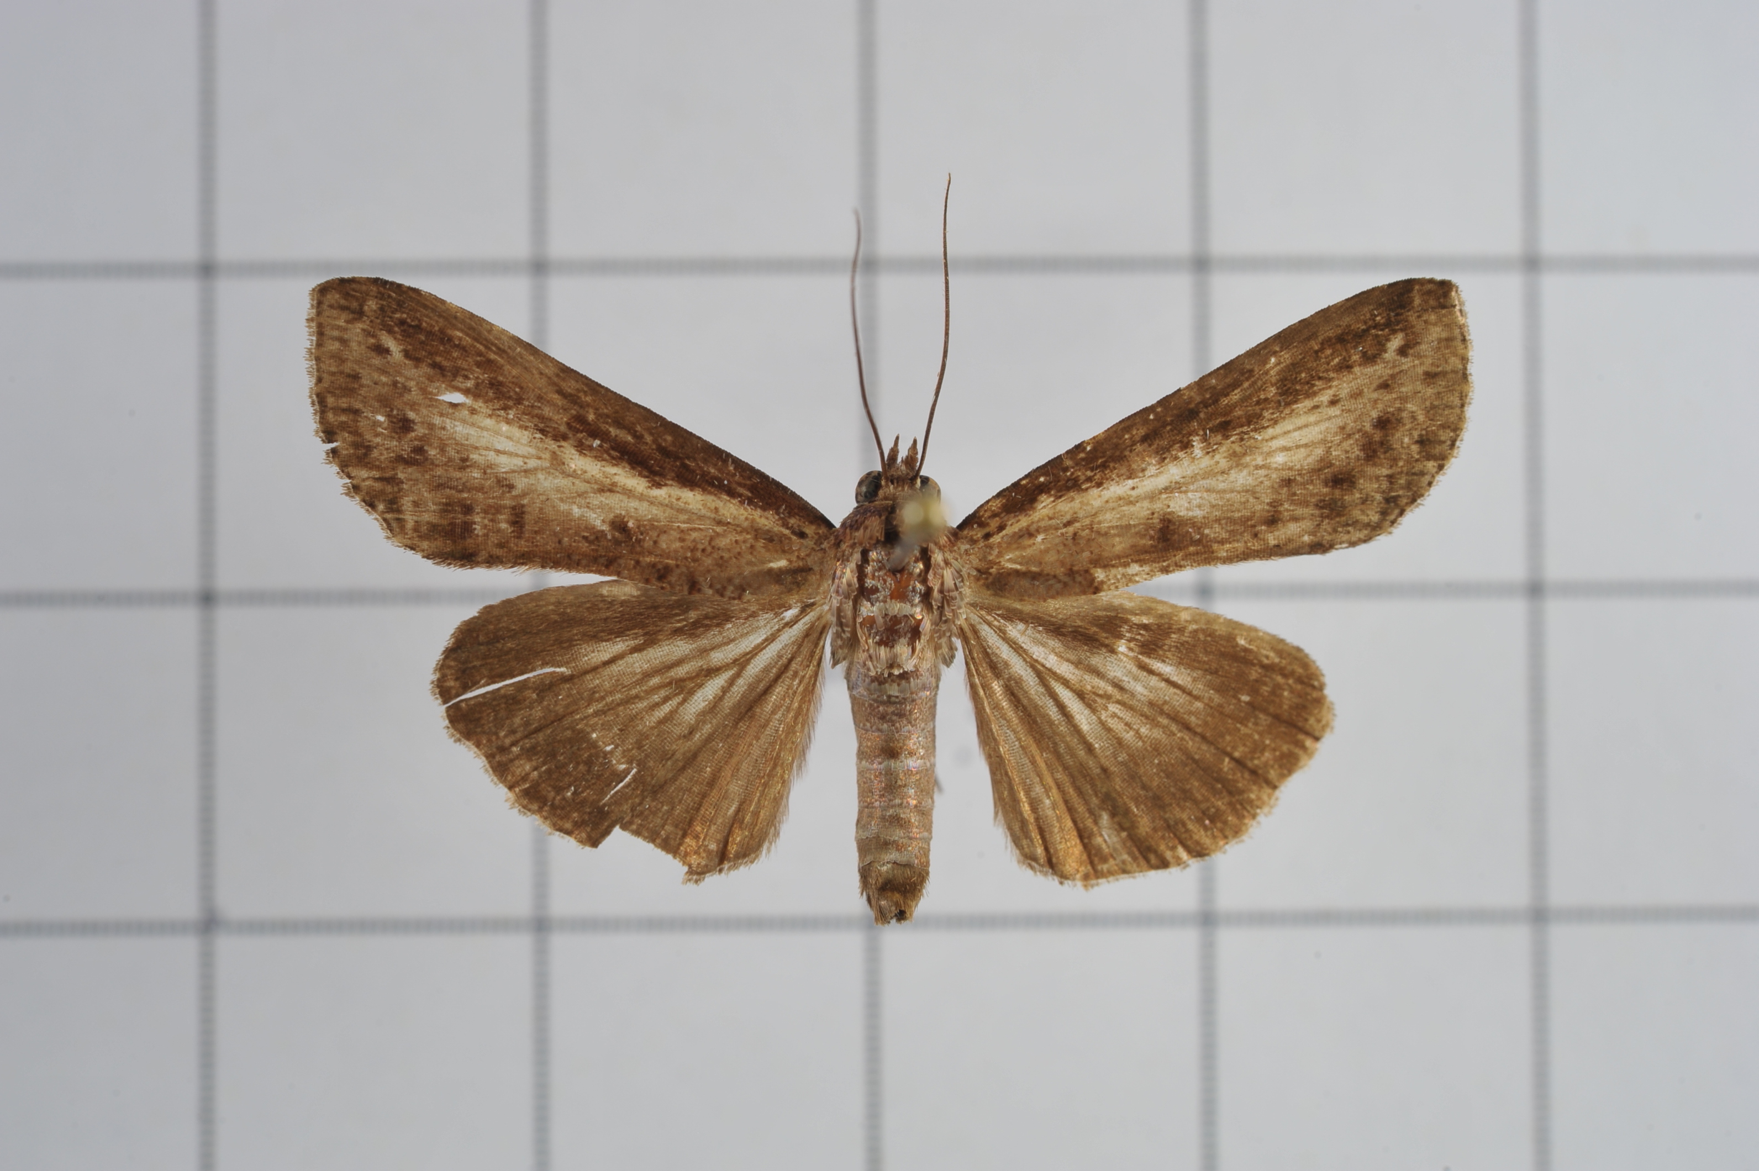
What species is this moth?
Lophoptera squammigera
